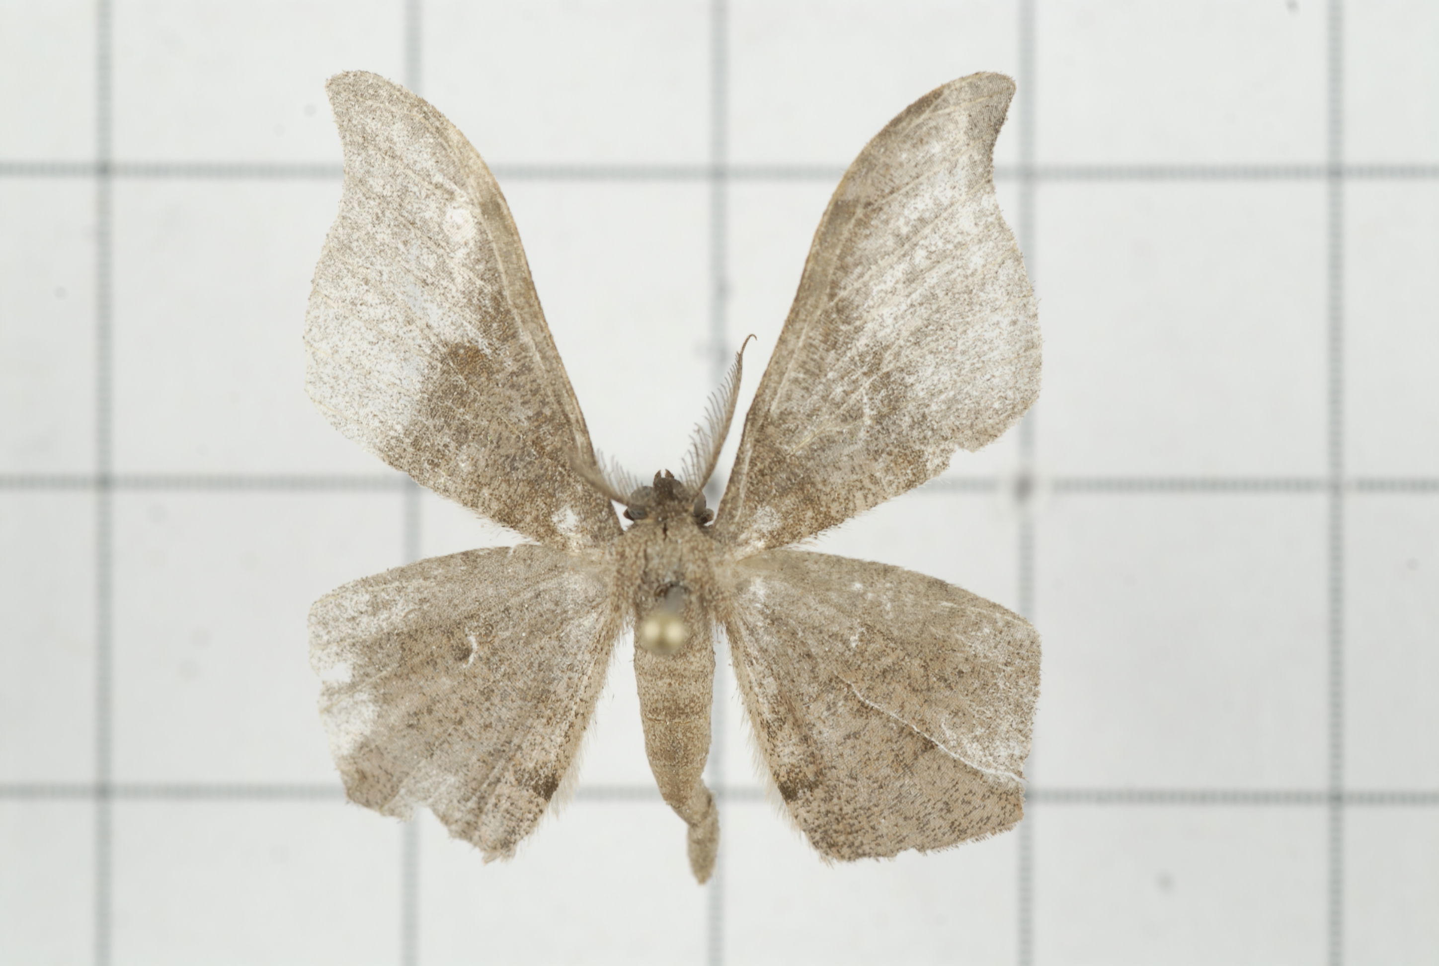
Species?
Hyposidra talaca talaca
